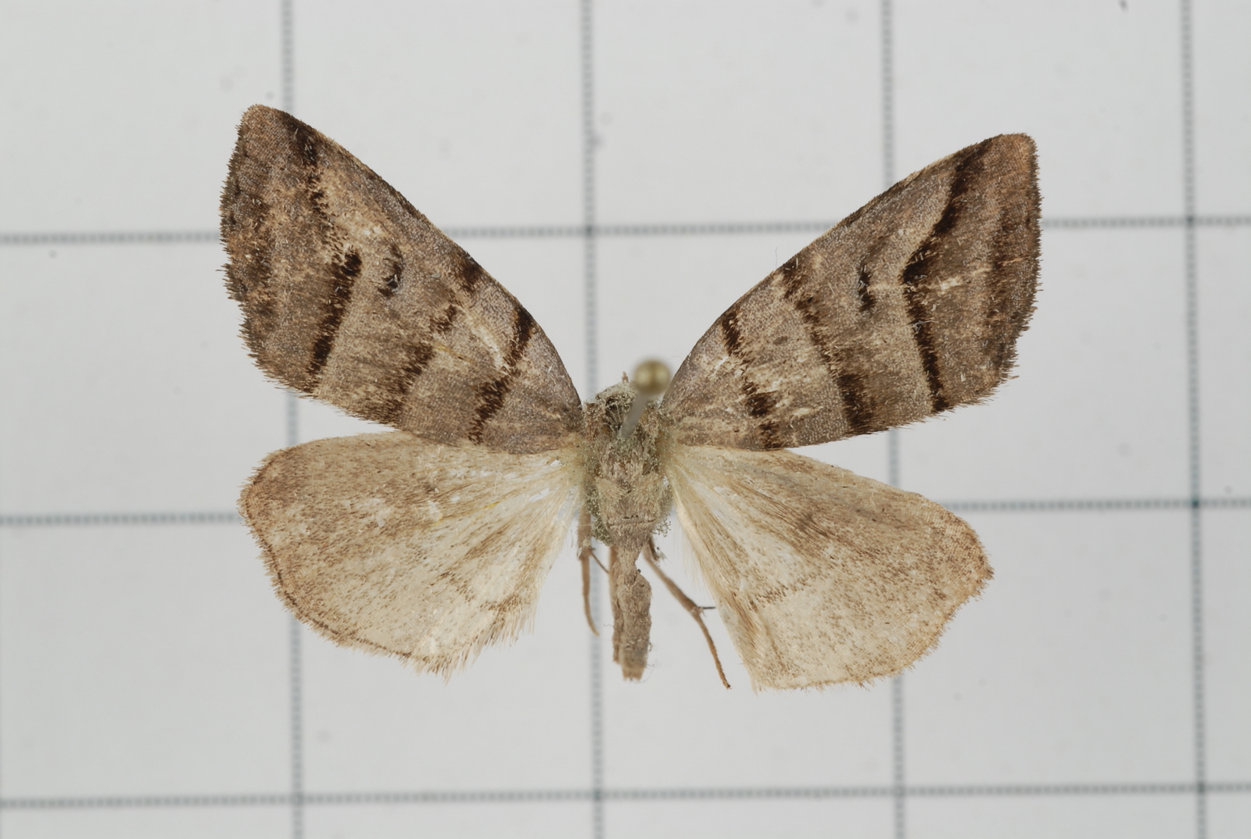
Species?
Flammona trilineata
